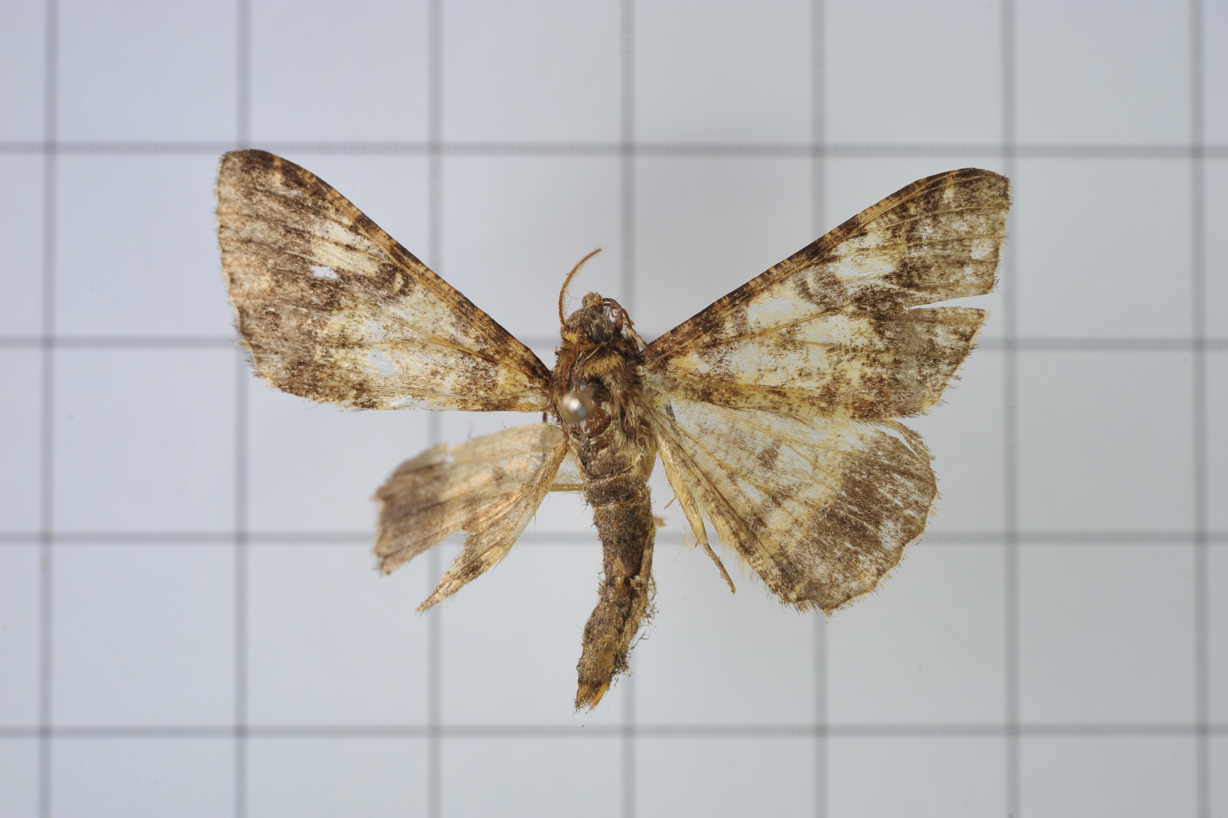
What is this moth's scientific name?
Gasterocome pannosaria orta
